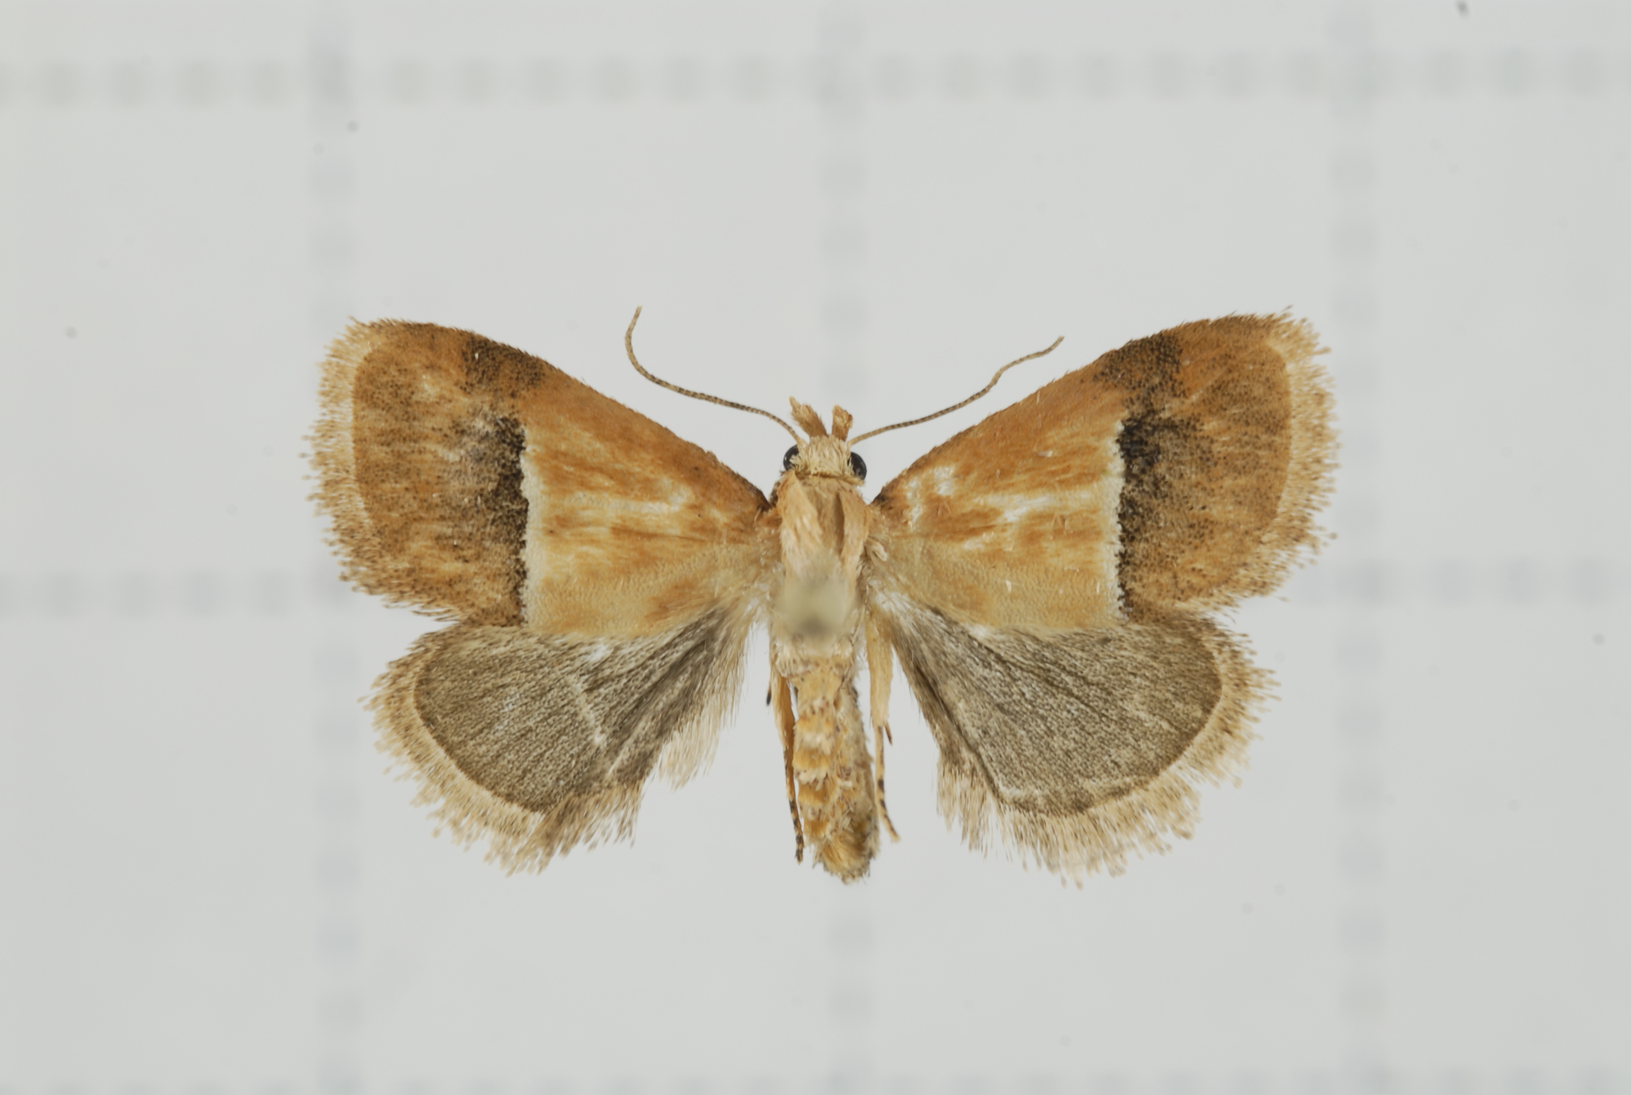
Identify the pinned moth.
Trichogyia limacodiformis
